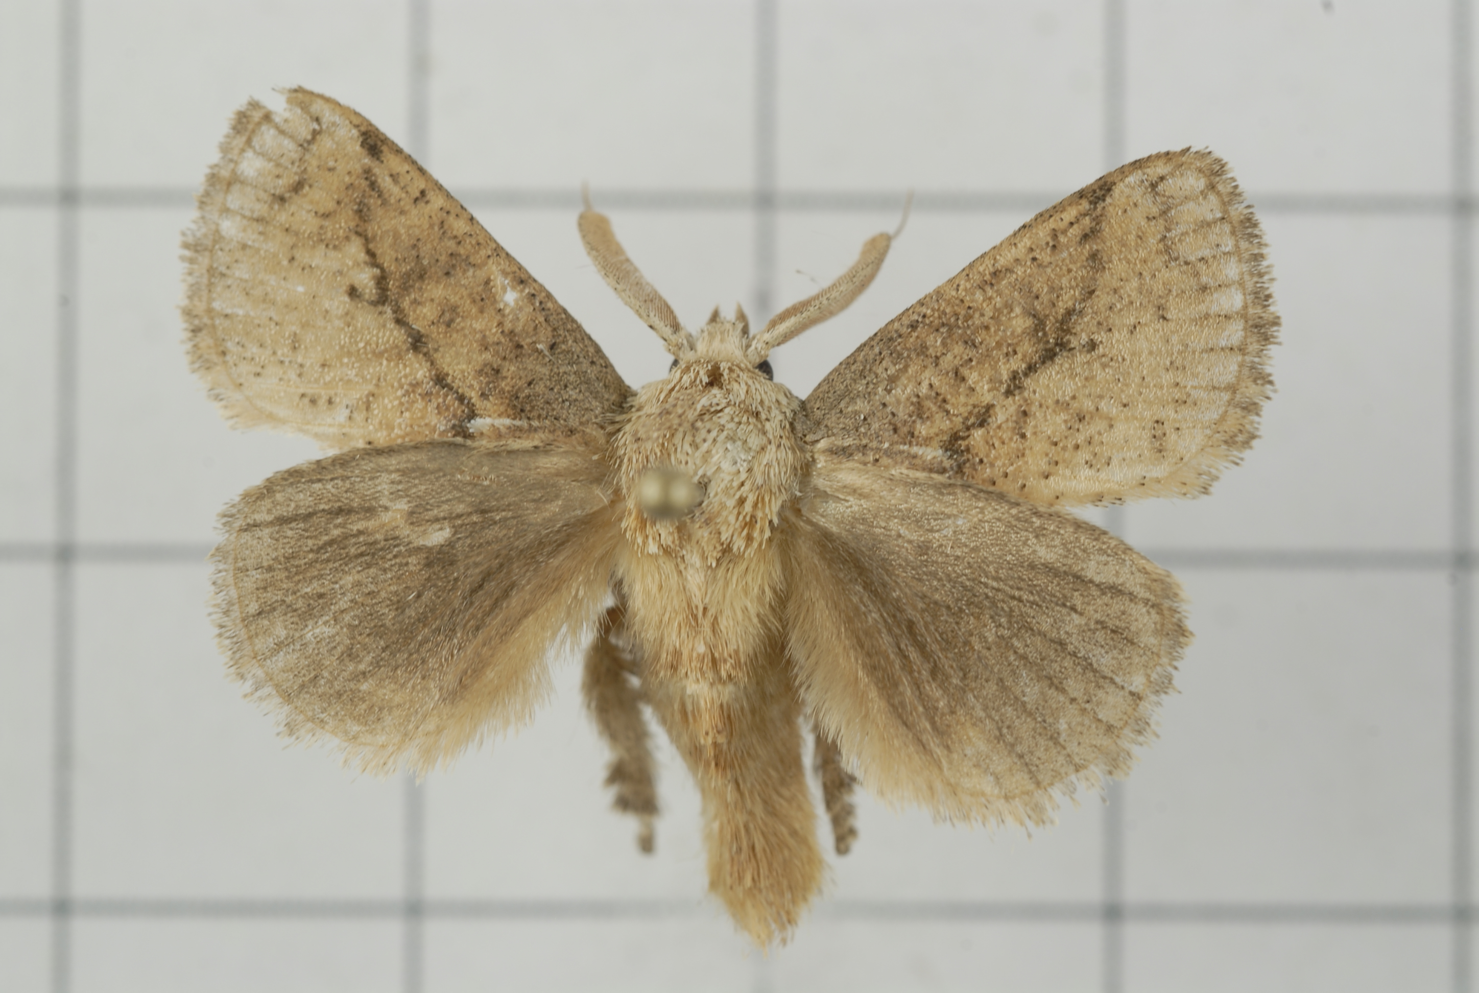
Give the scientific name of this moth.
Susica sinensis
